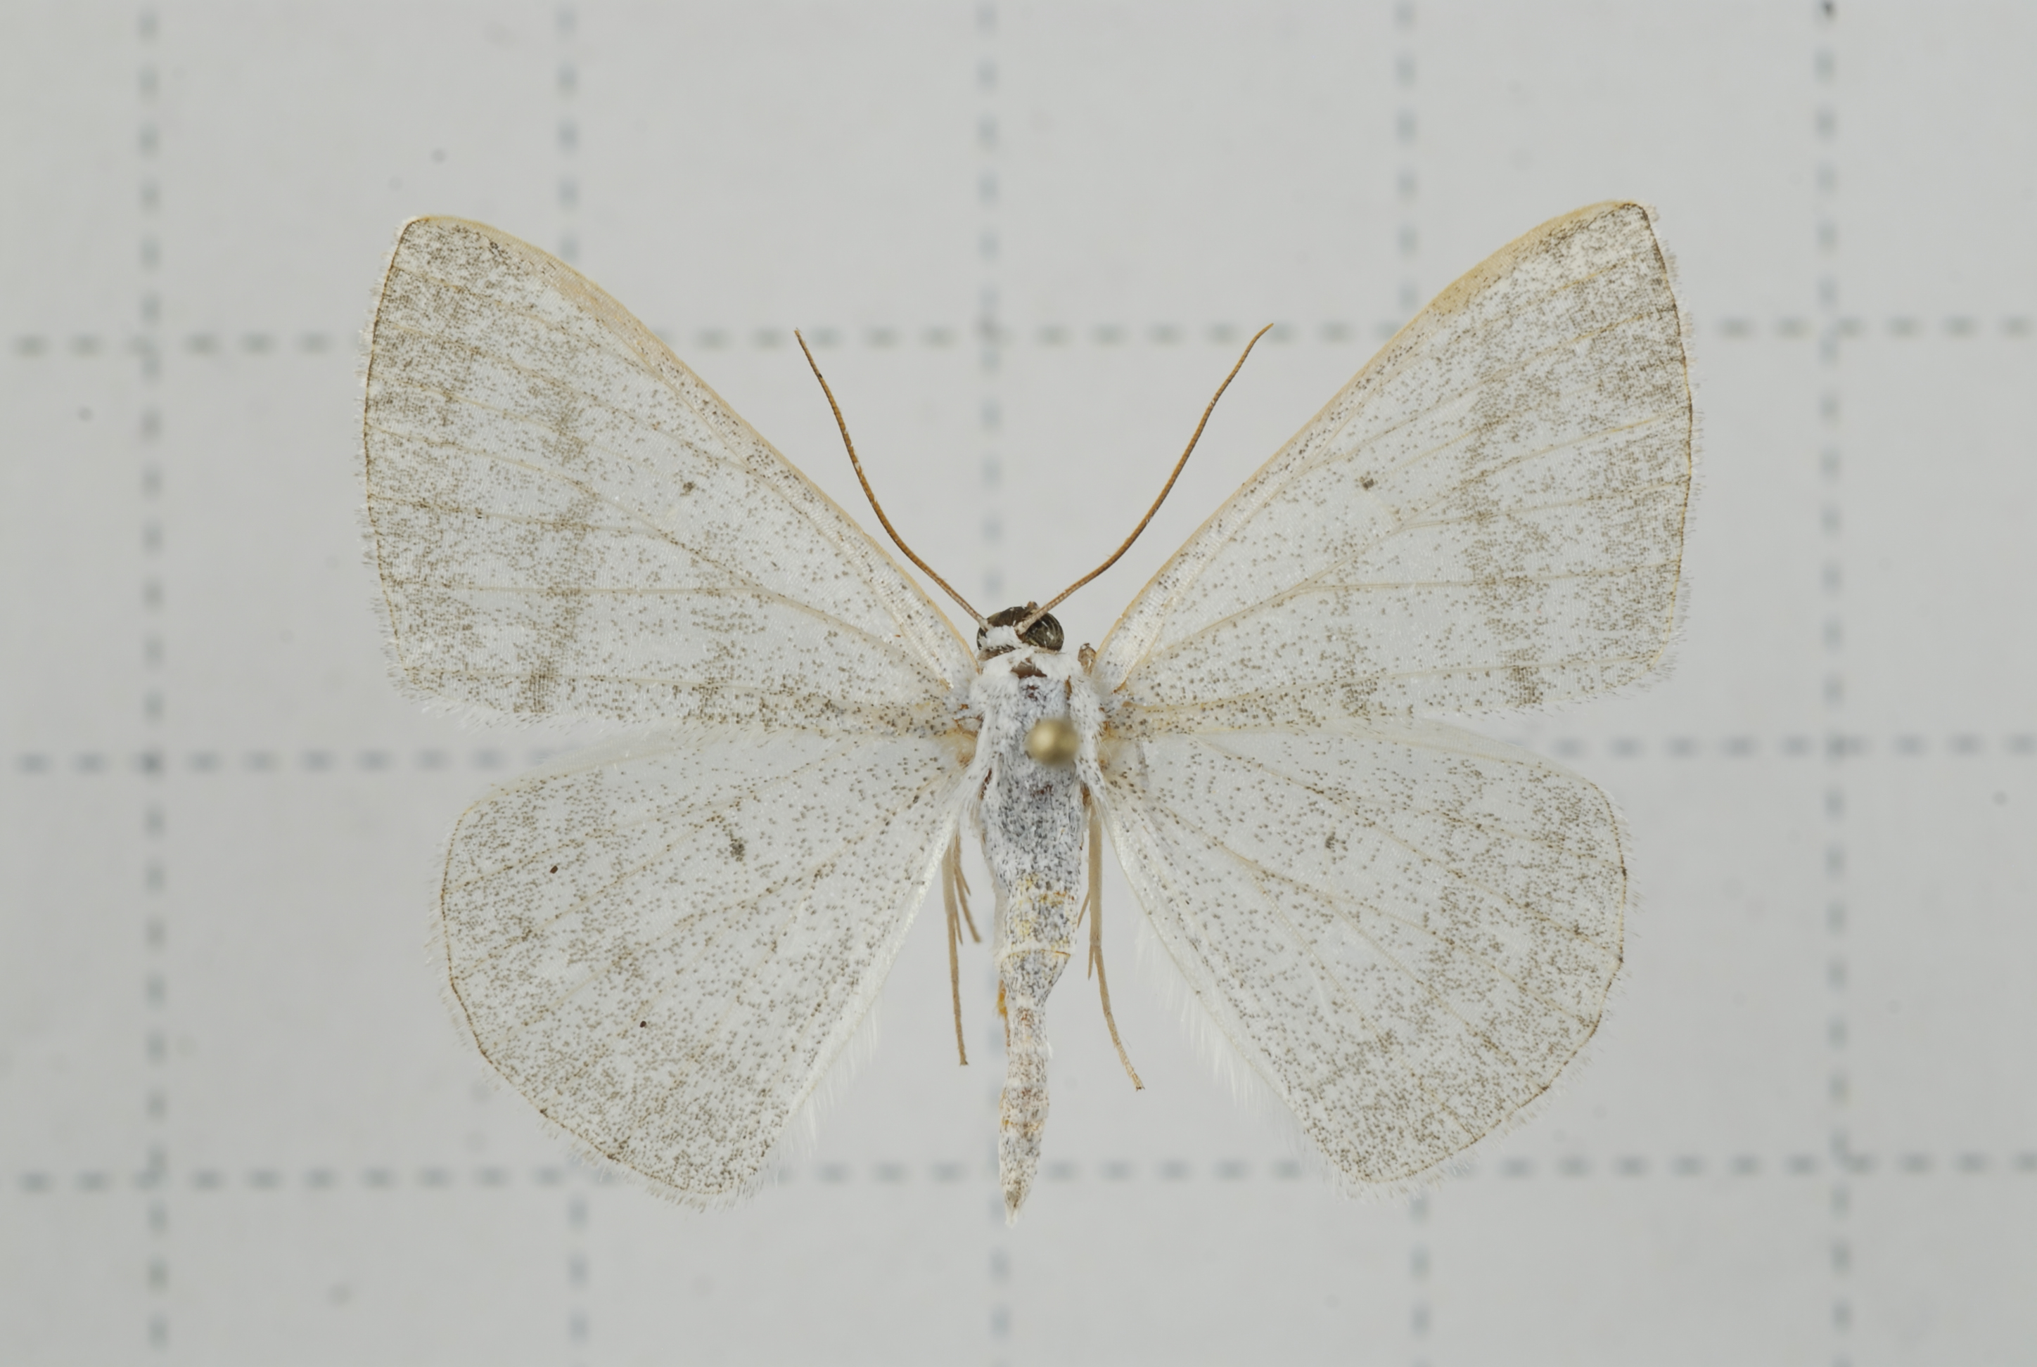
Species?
Lomographa platyleucata marginata
